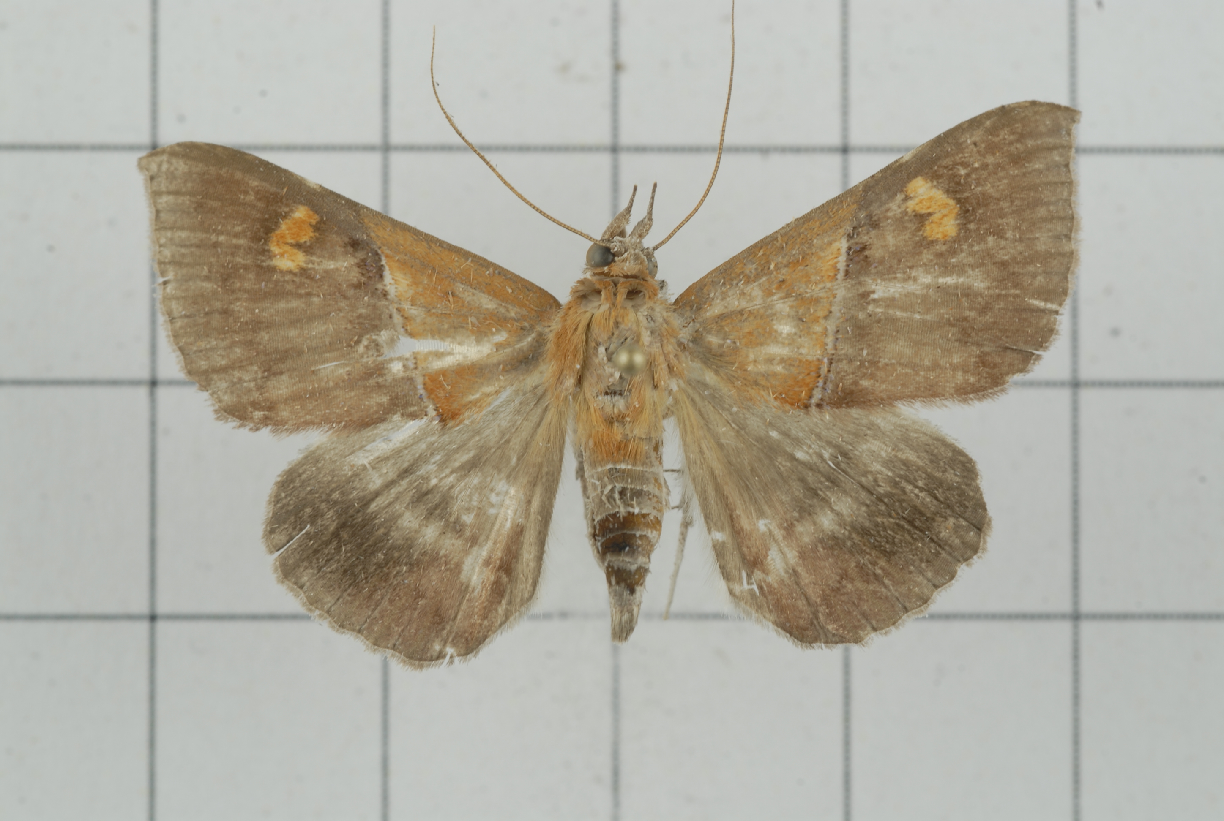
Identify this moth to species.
Sympis rufibasis
